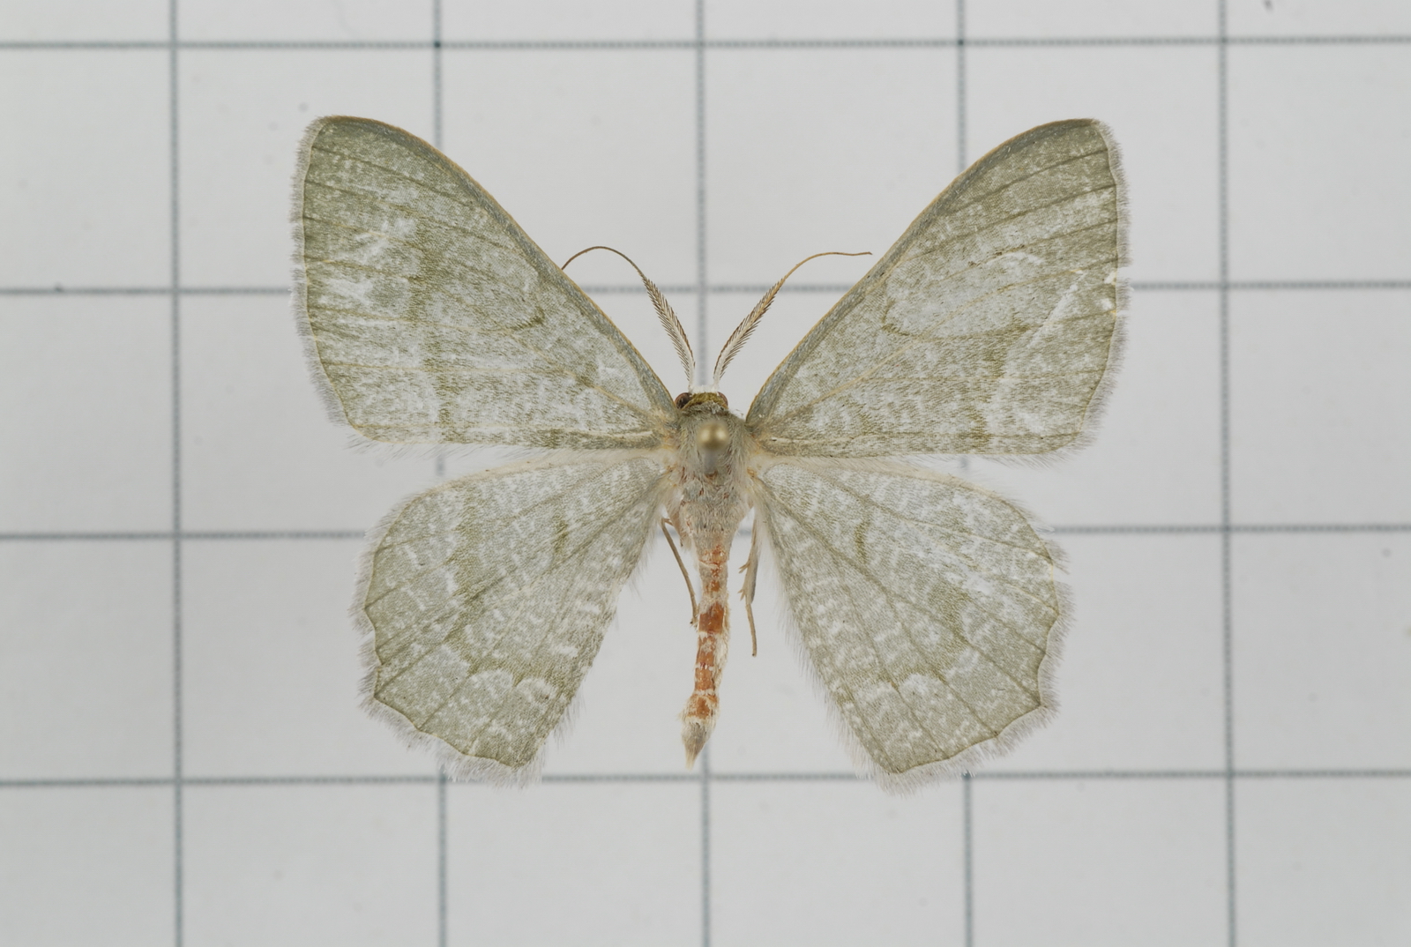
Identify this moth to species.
Maxates glaucaria
